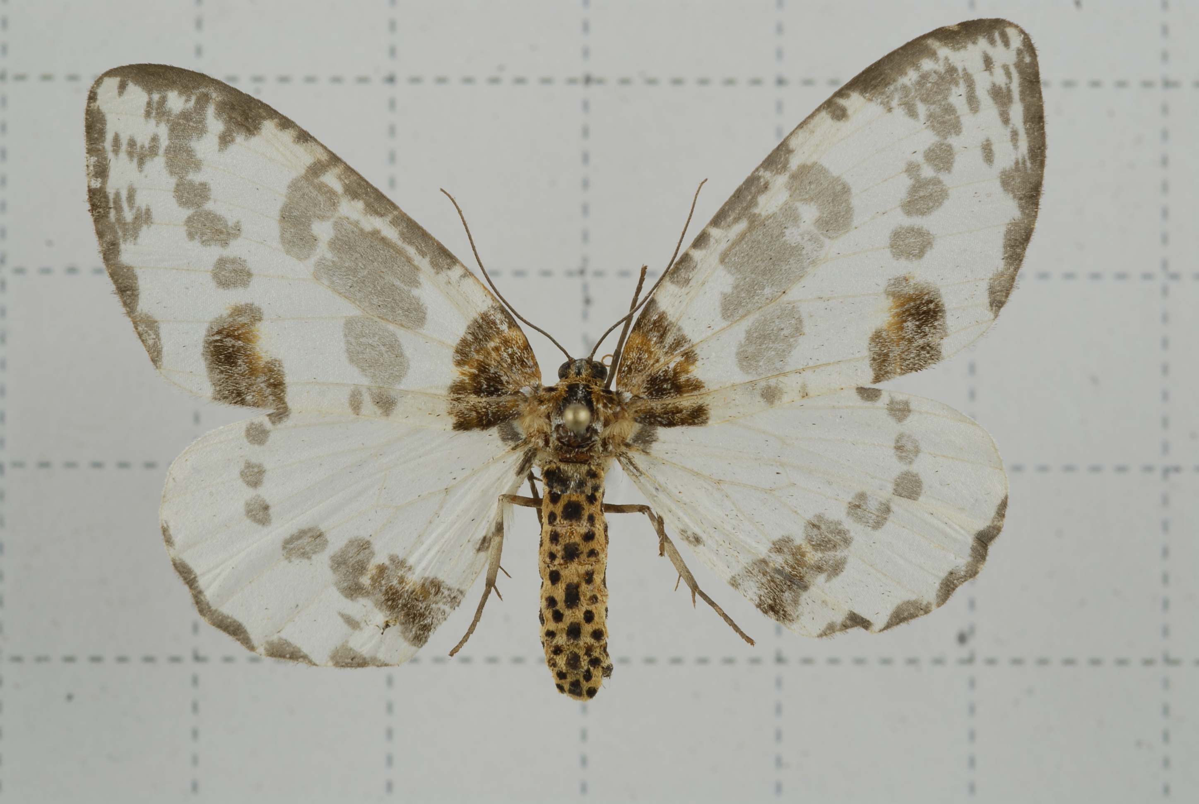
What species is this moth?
Abraxas adilluminata
